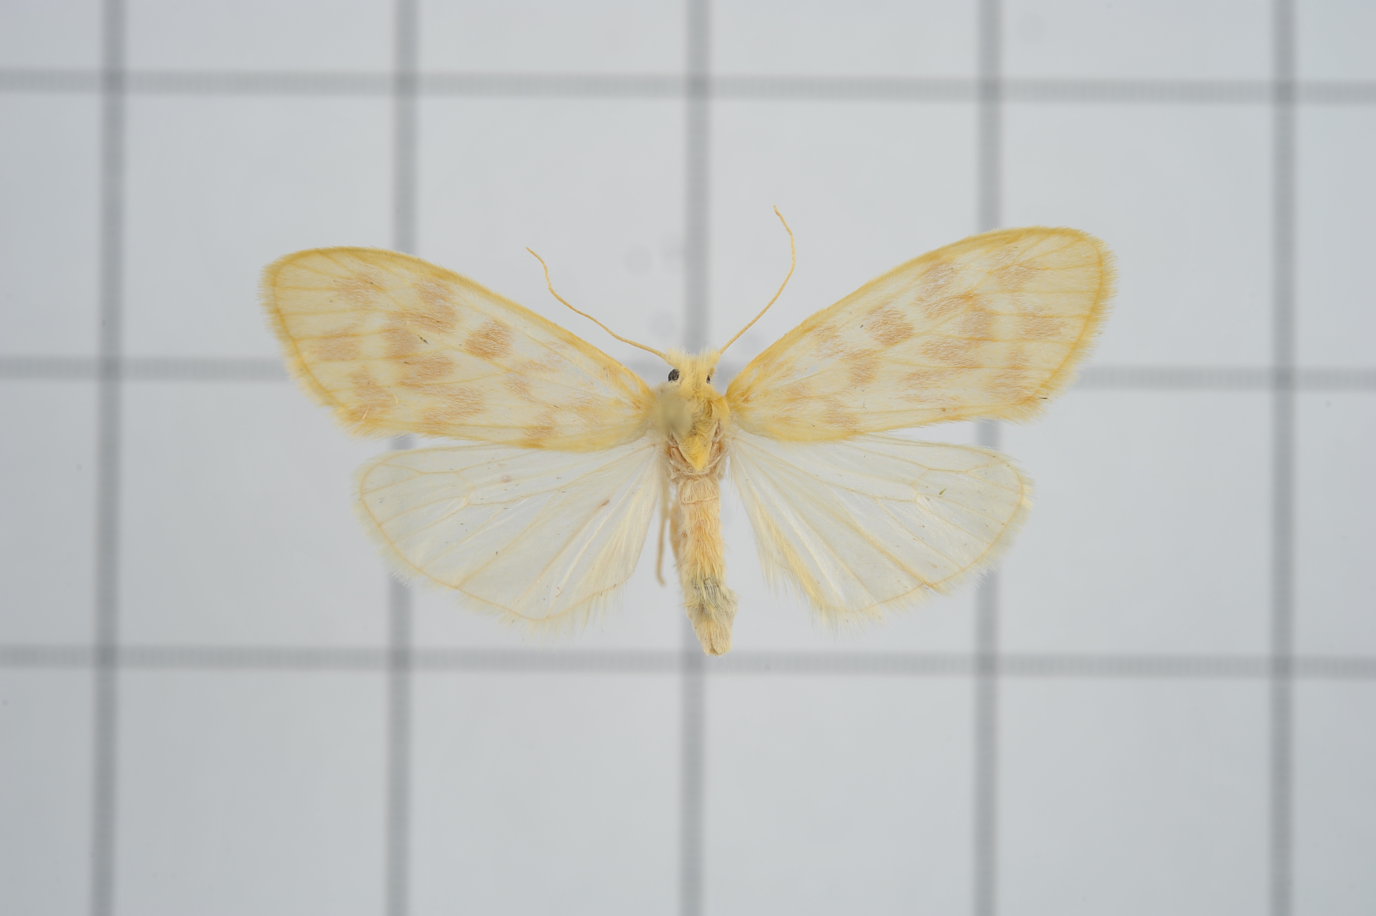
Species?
Hemipsilia coavestis
